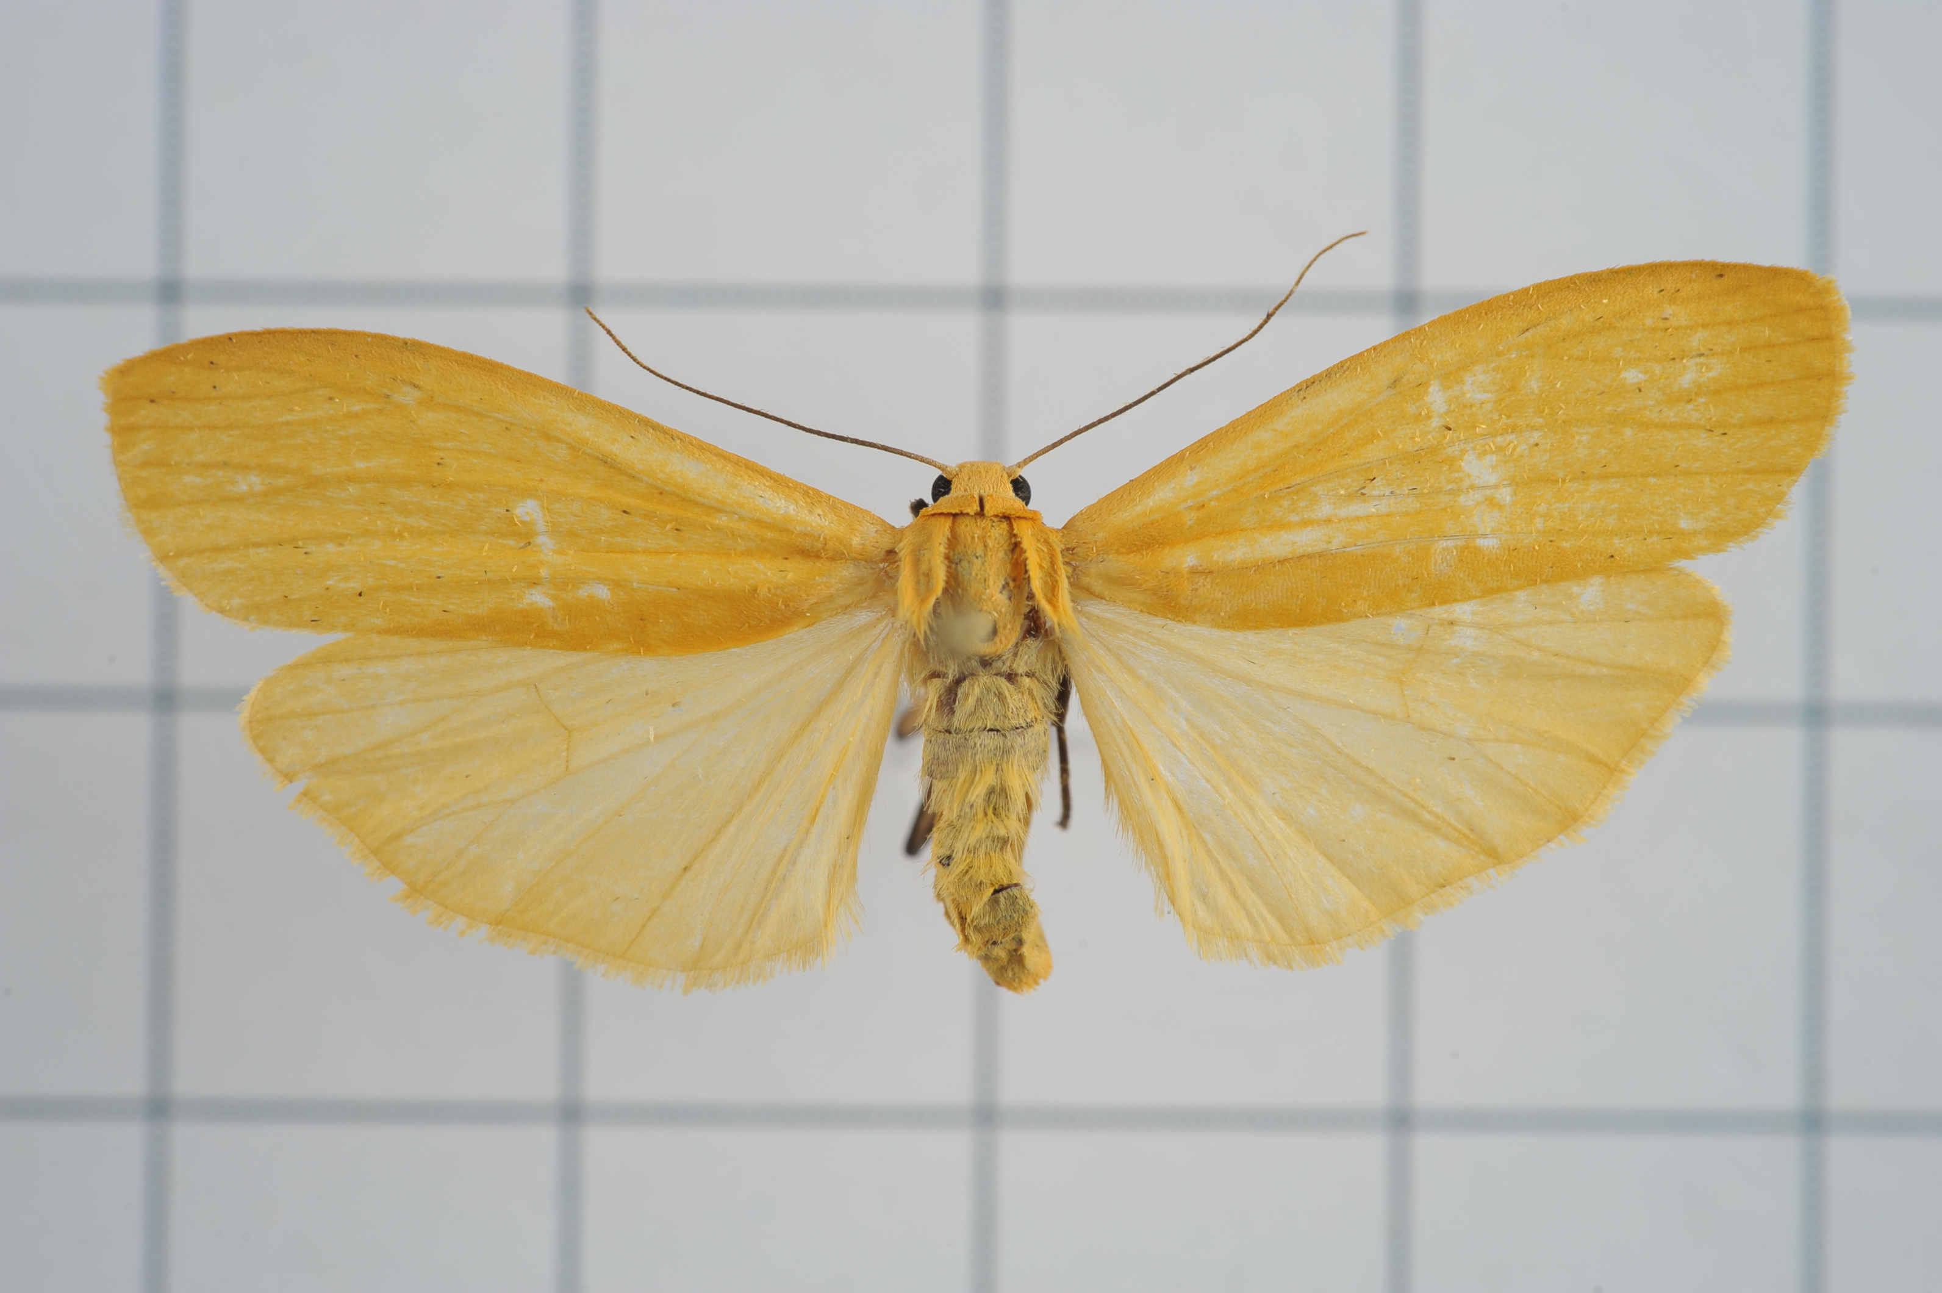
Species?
Katha magnata magnata
